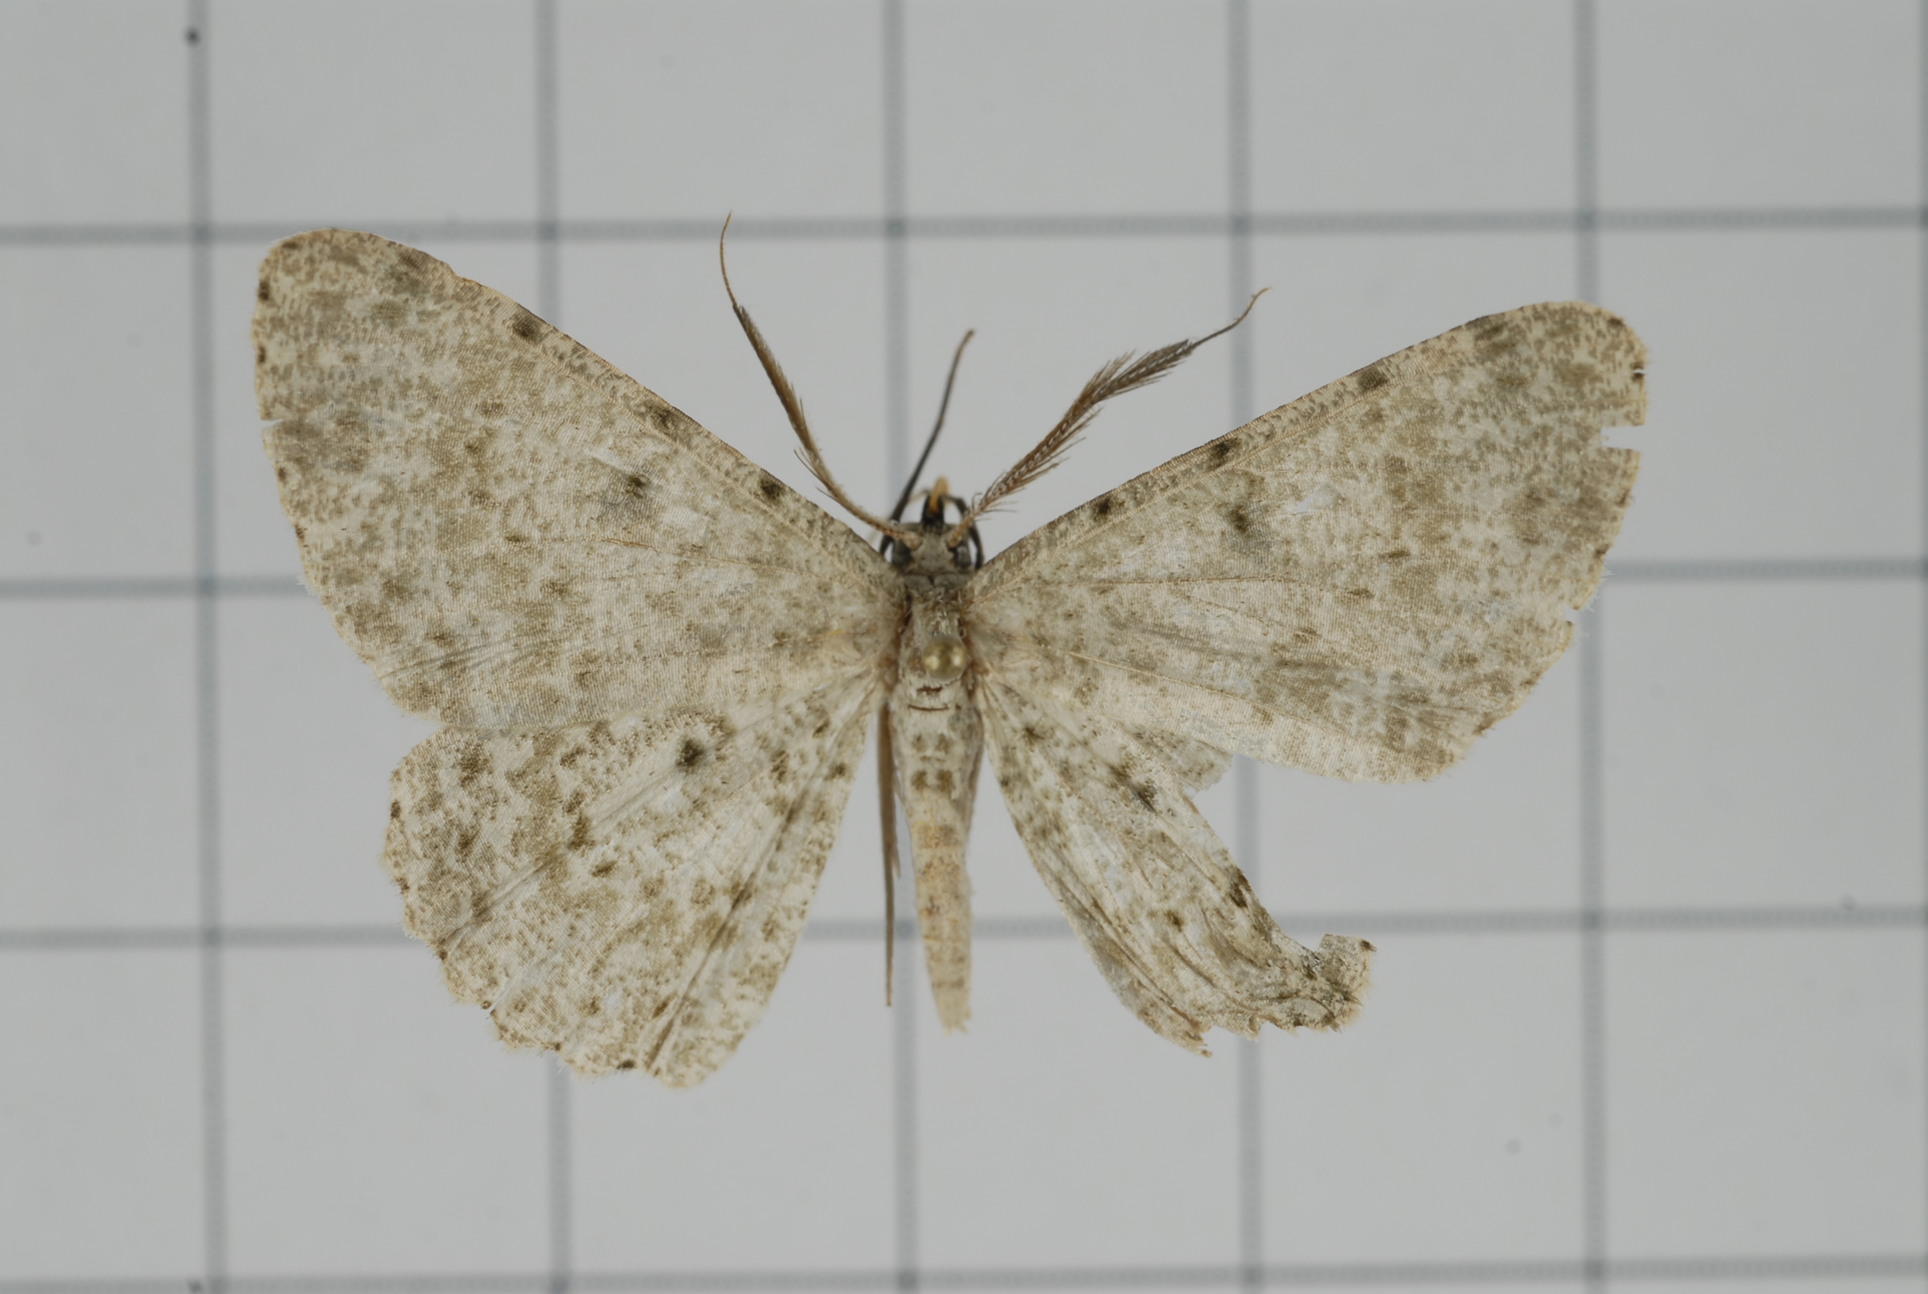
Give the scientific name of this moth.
Catoria sublavaria
